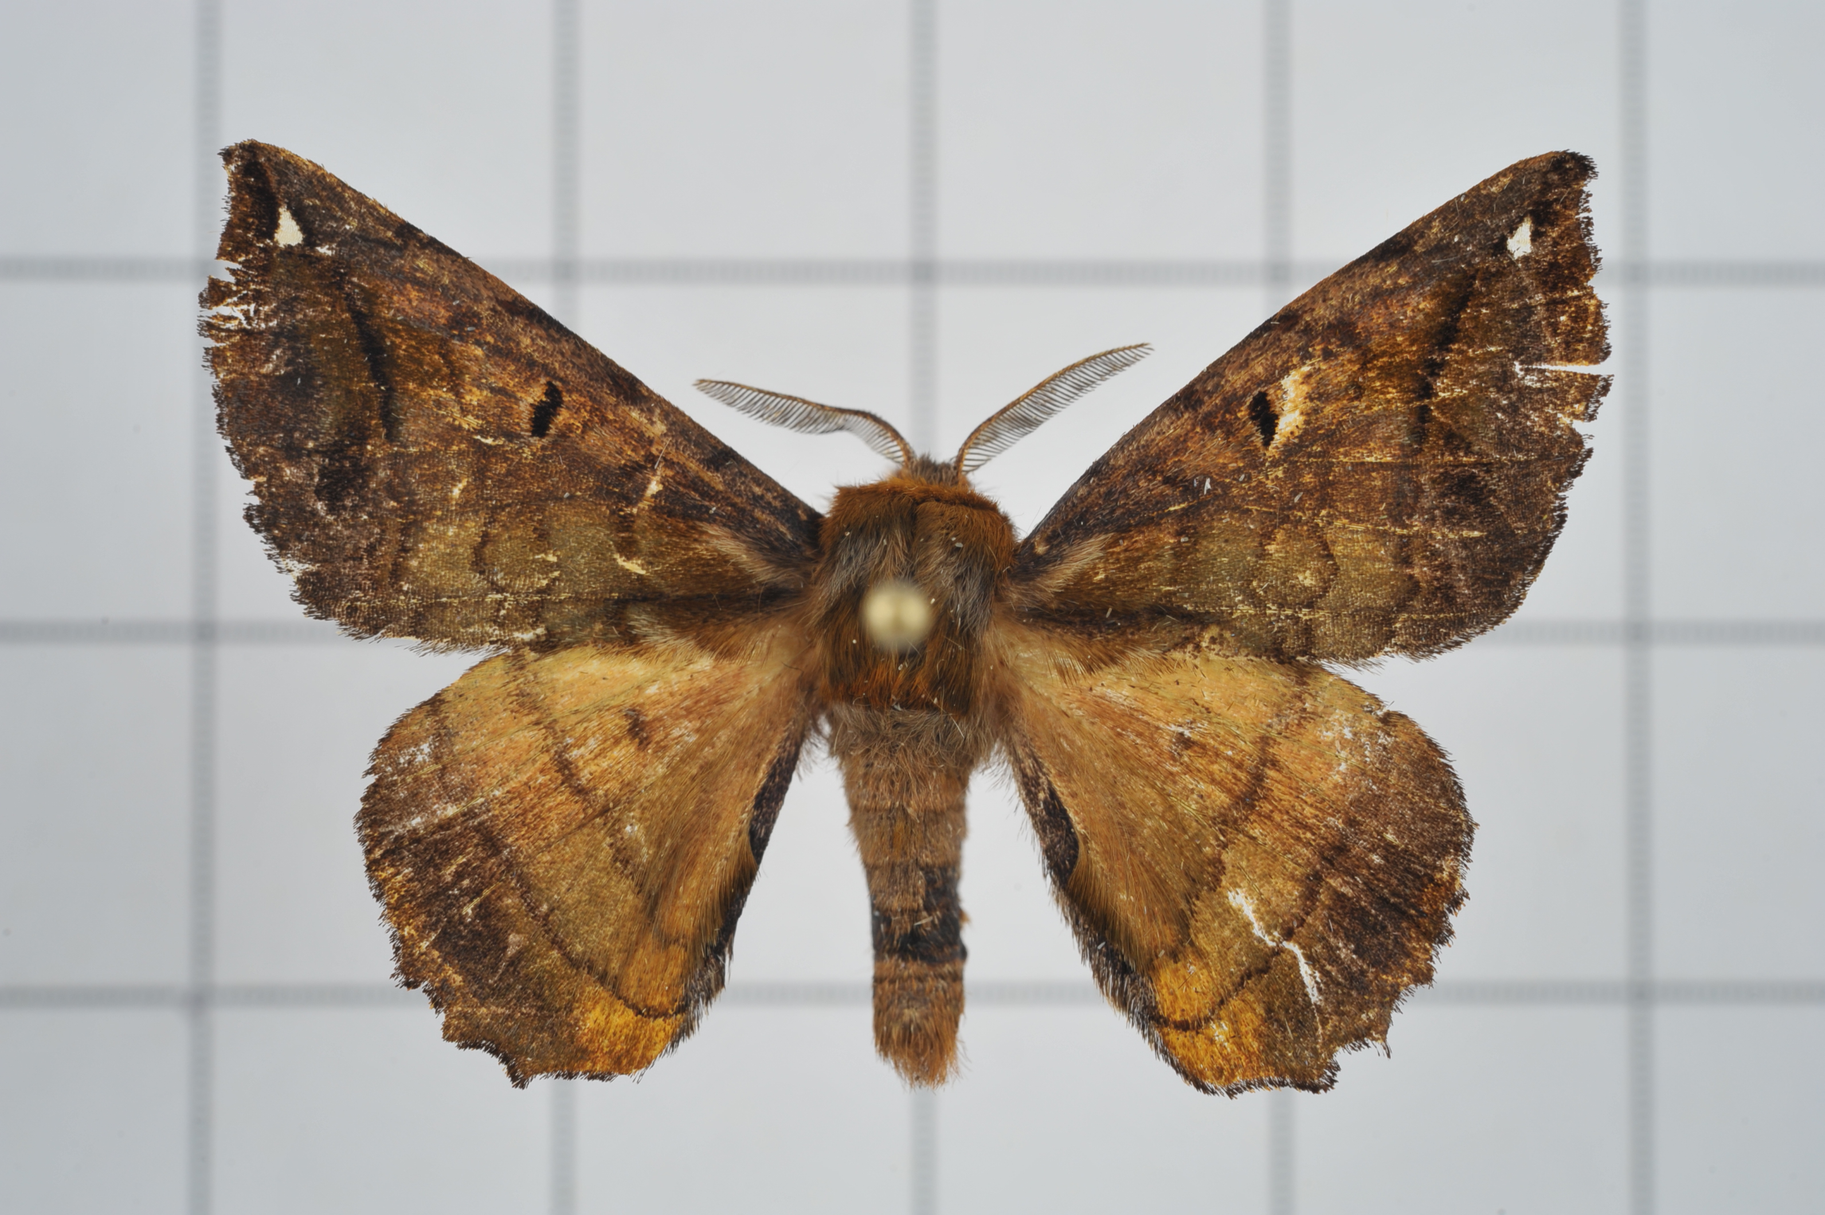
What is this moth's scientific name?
Prismosticta fenestrata
